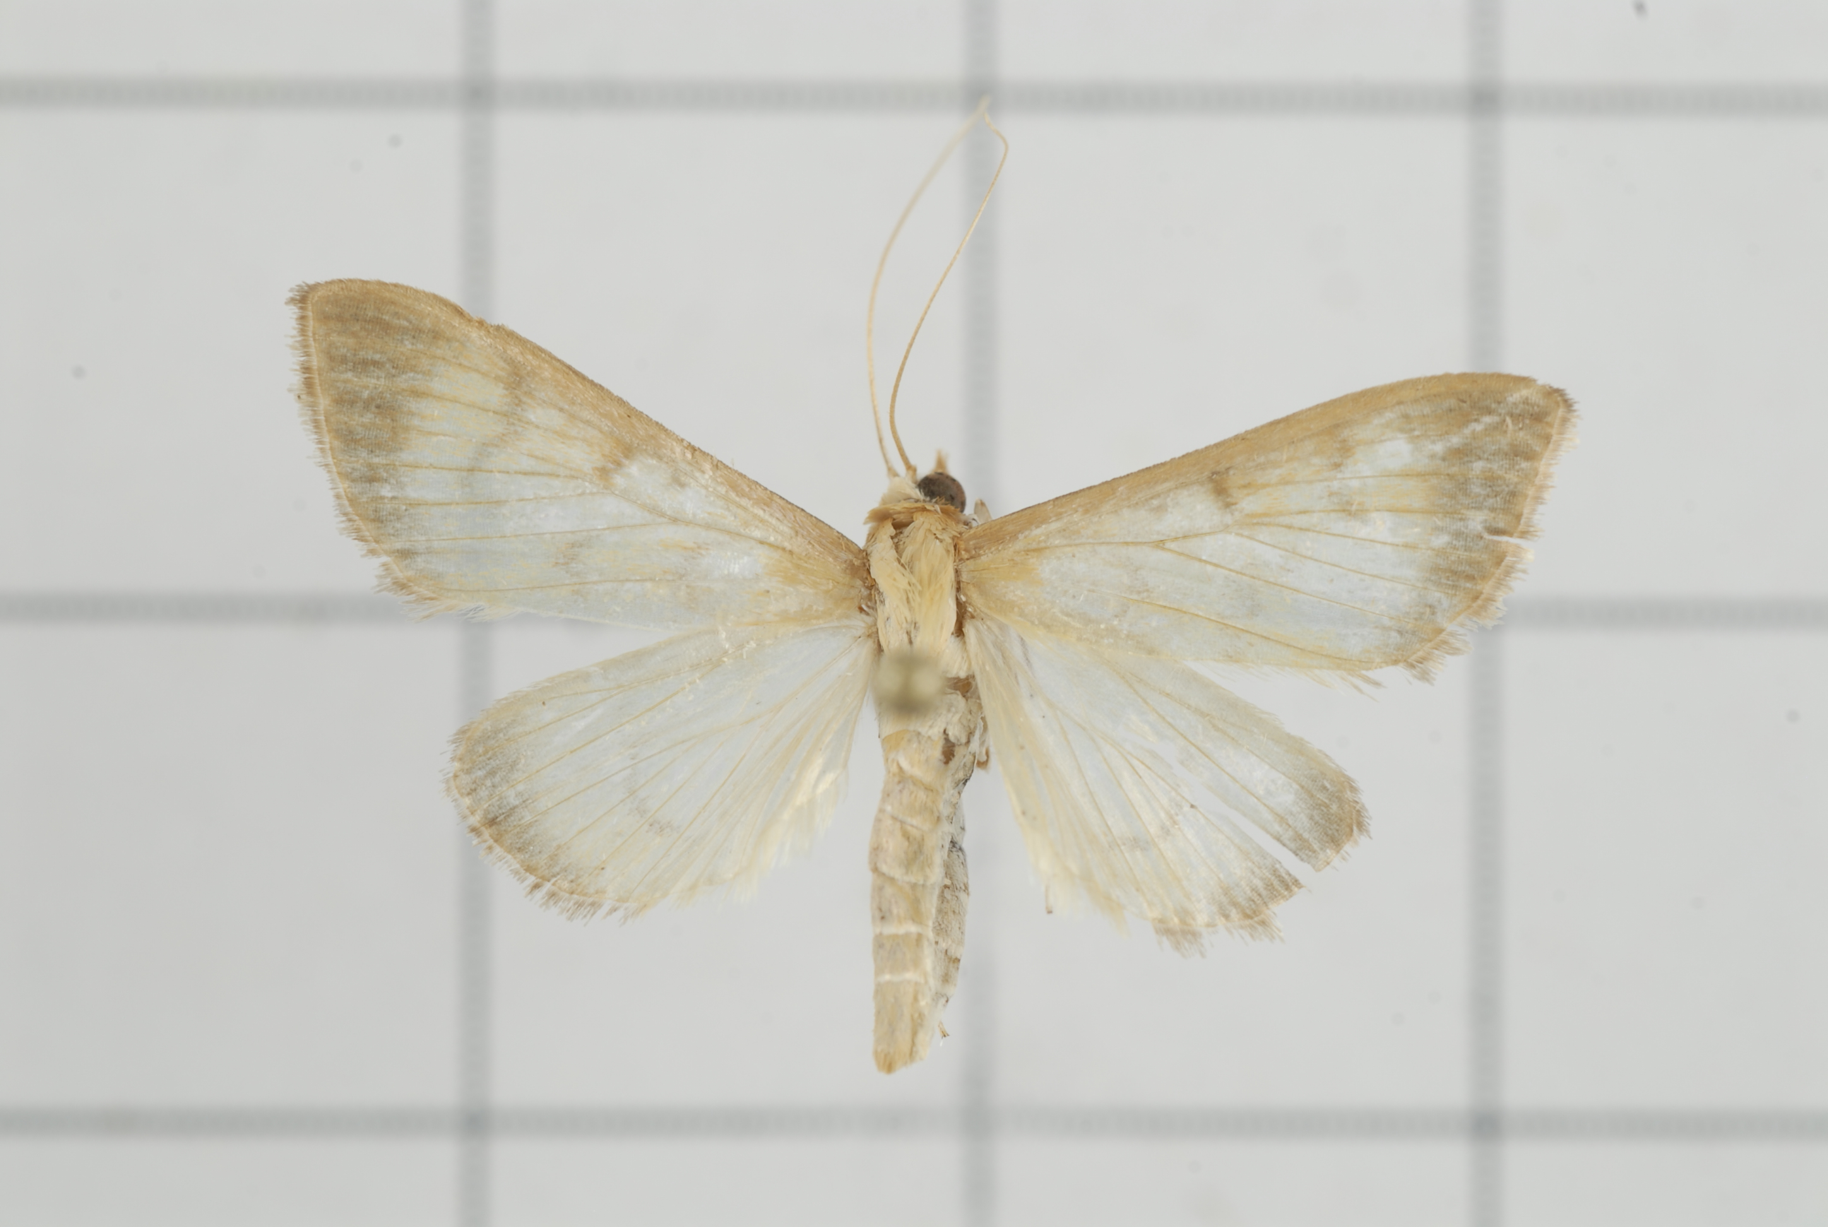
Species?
Crypsiptya coclesalis
